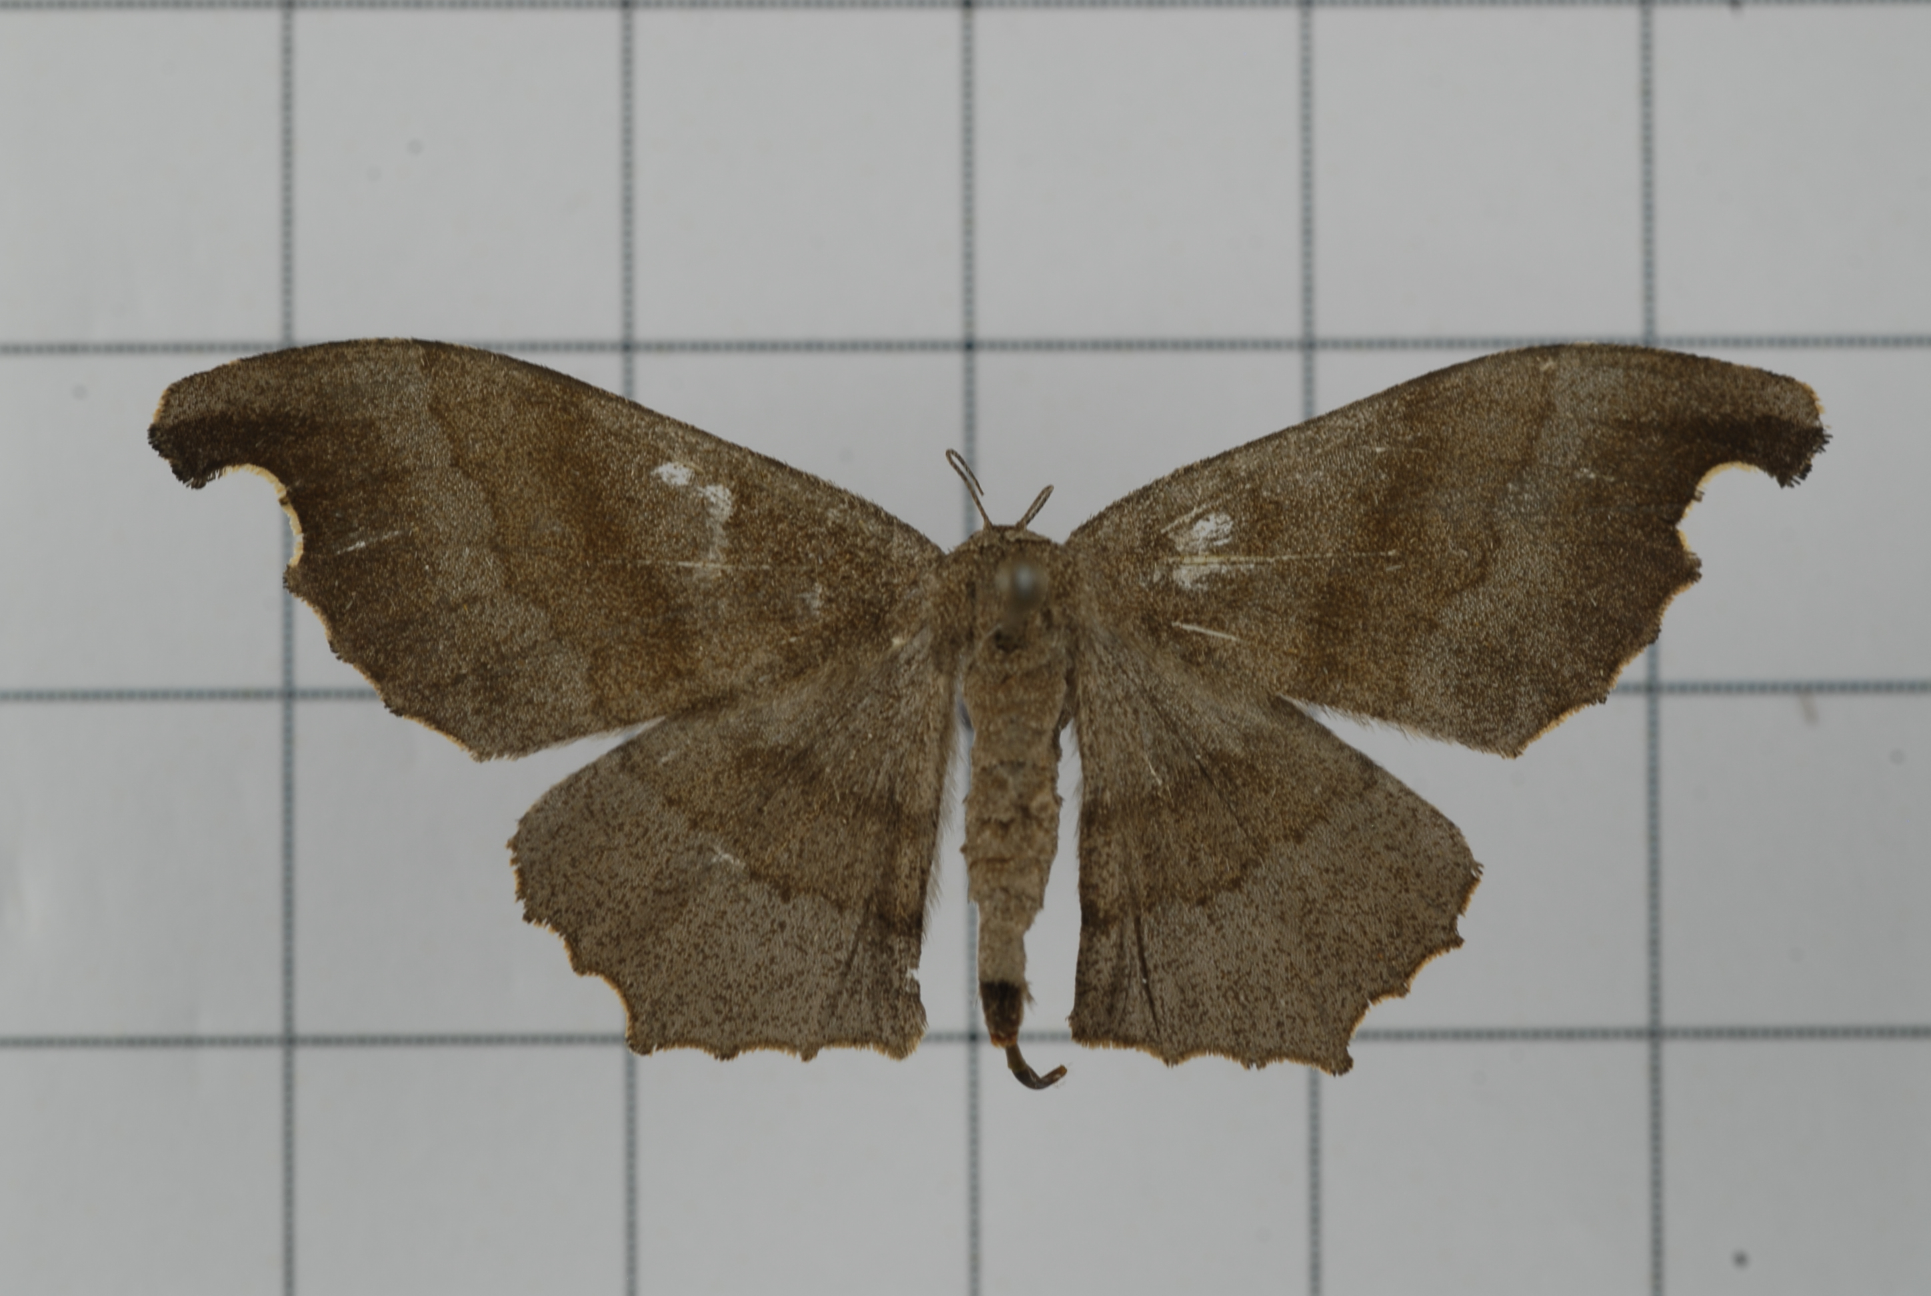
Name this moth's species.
Hyposidra talaca talaca
